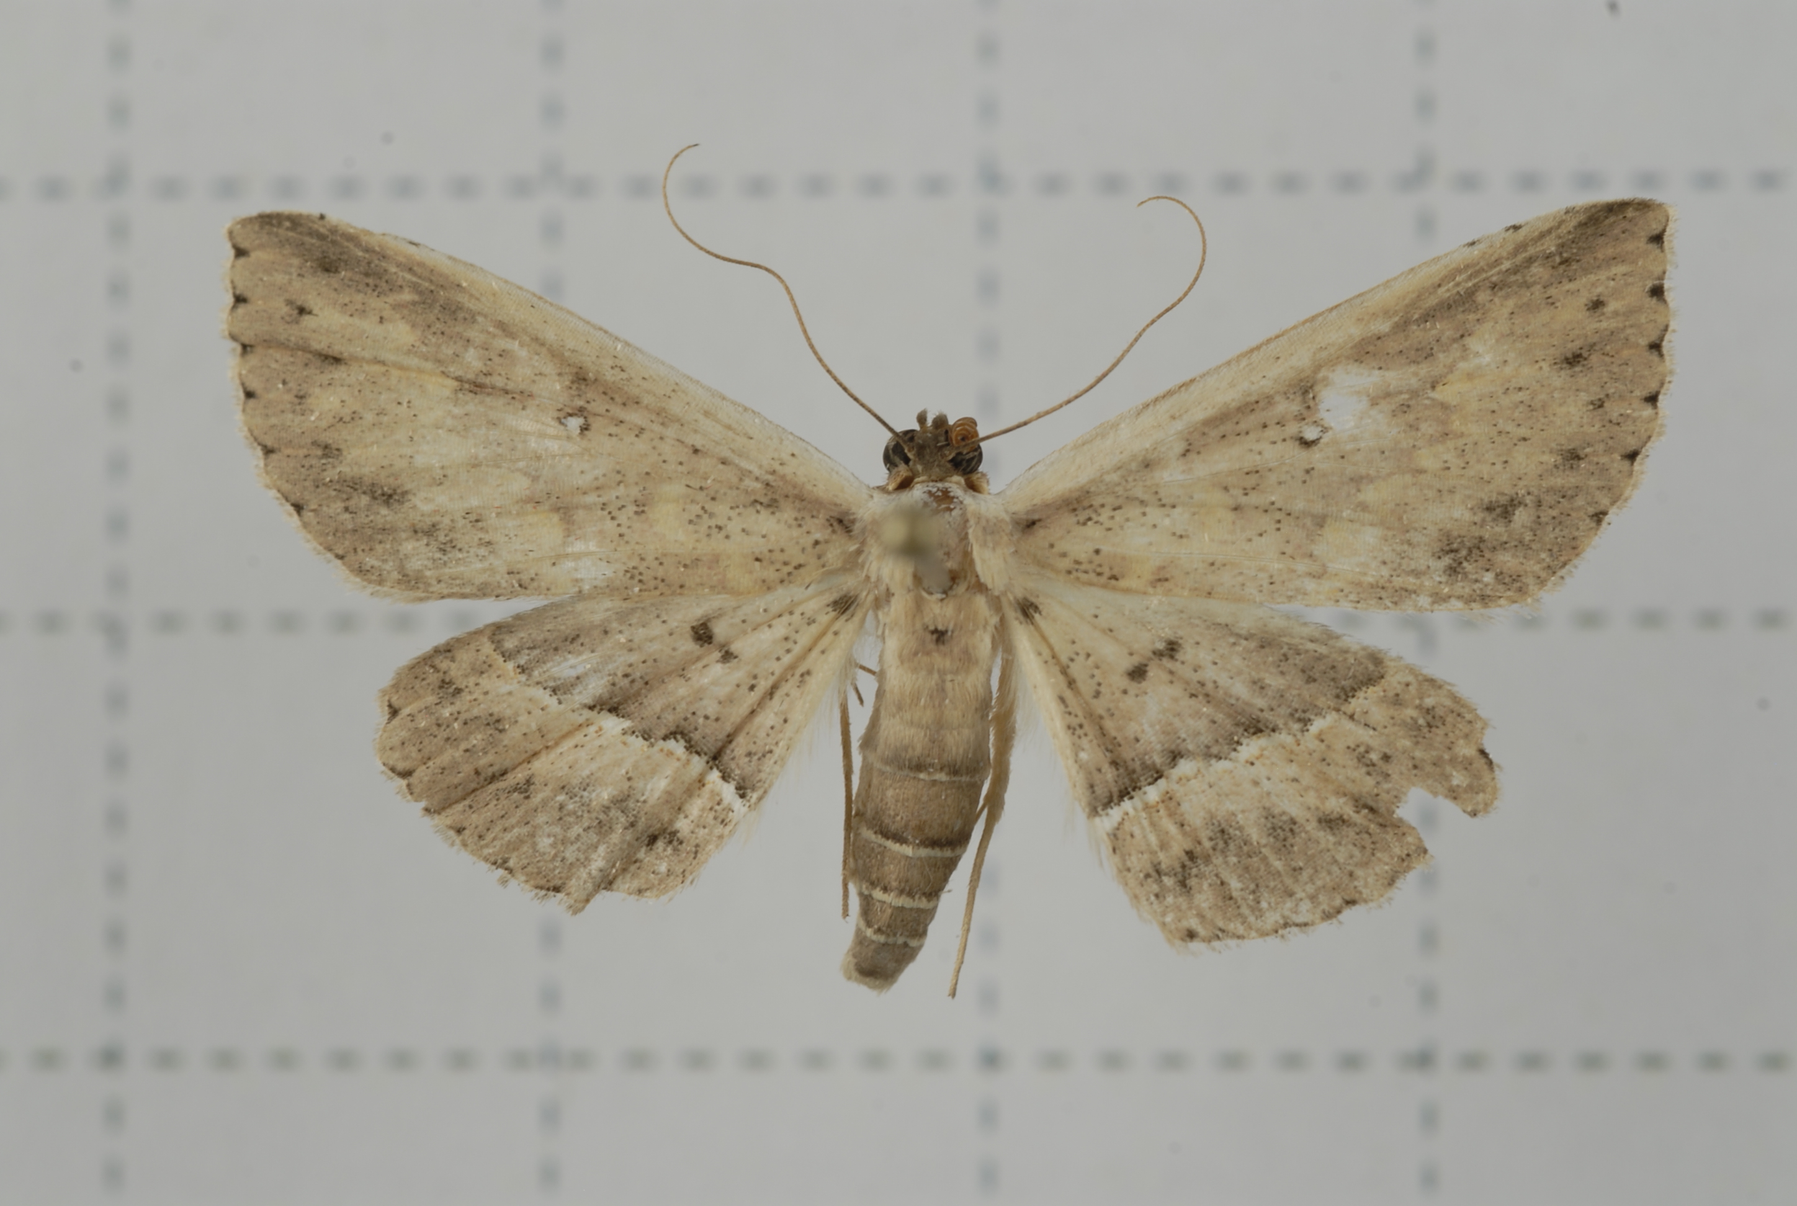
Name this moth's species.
Arasada pyraliformis
